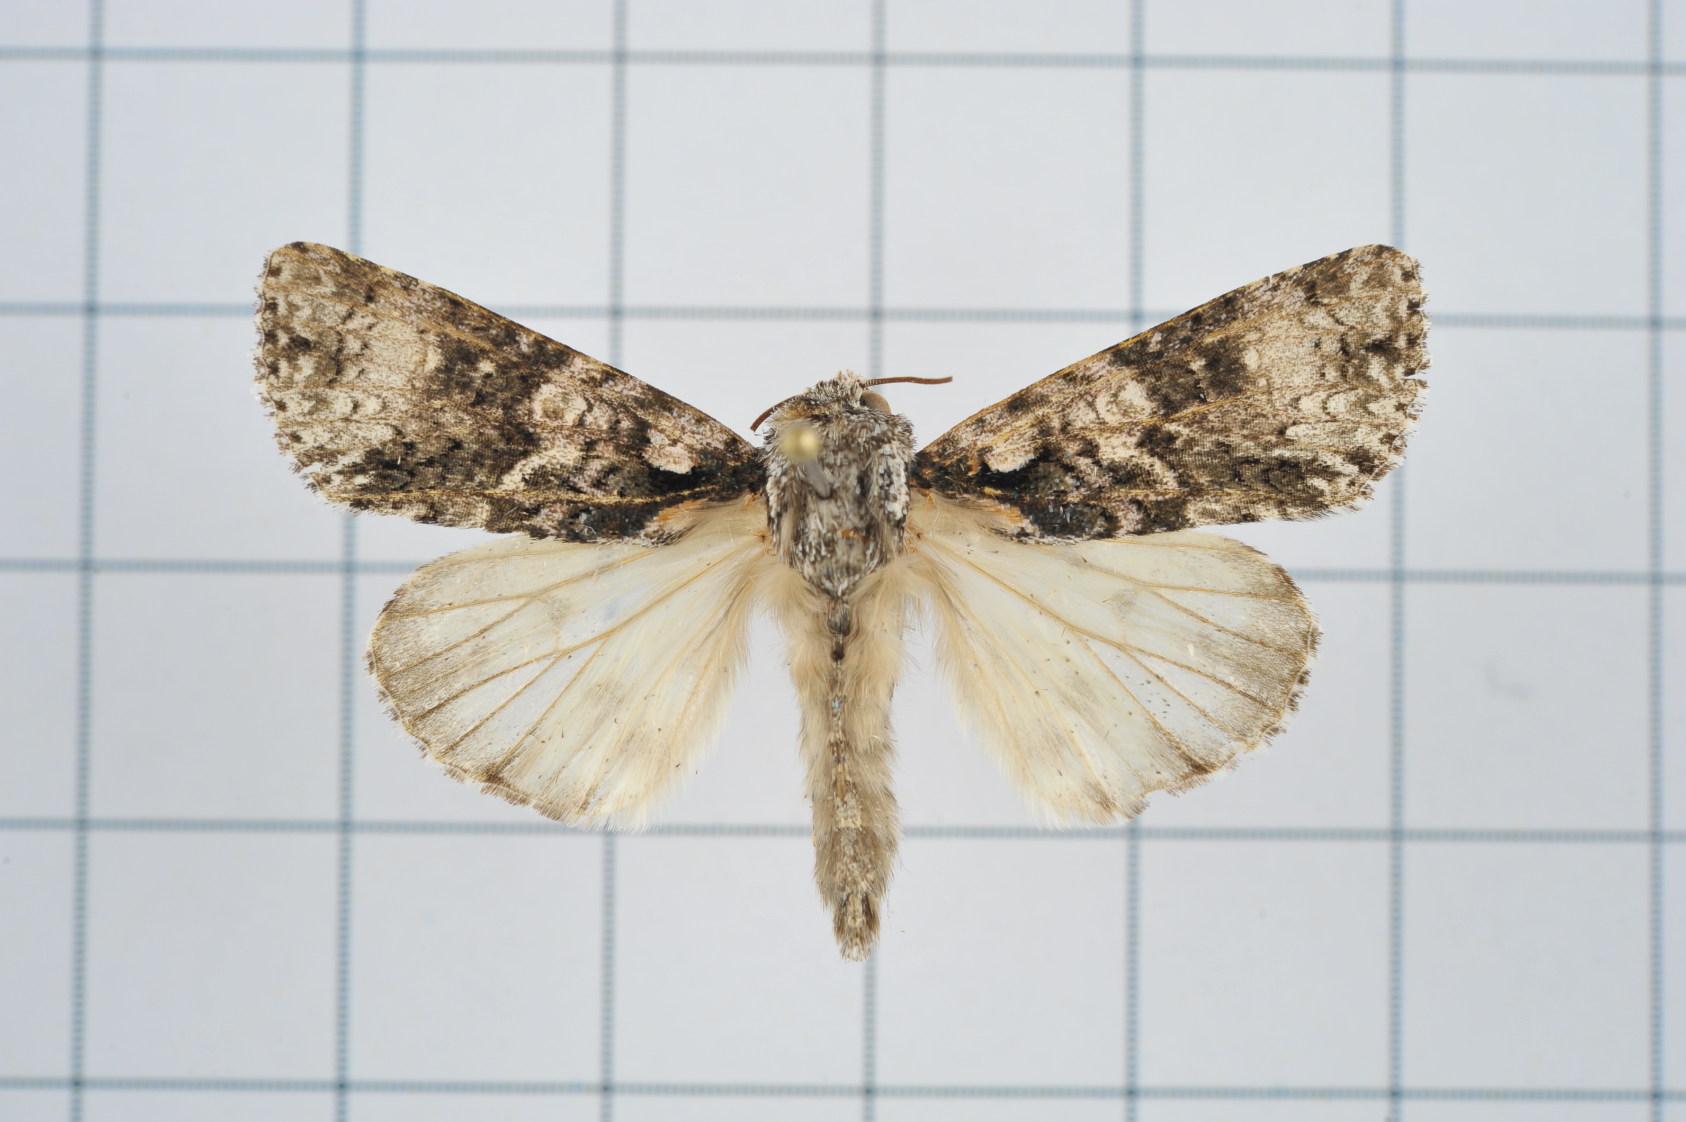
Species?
Harmandicrania harmandi
